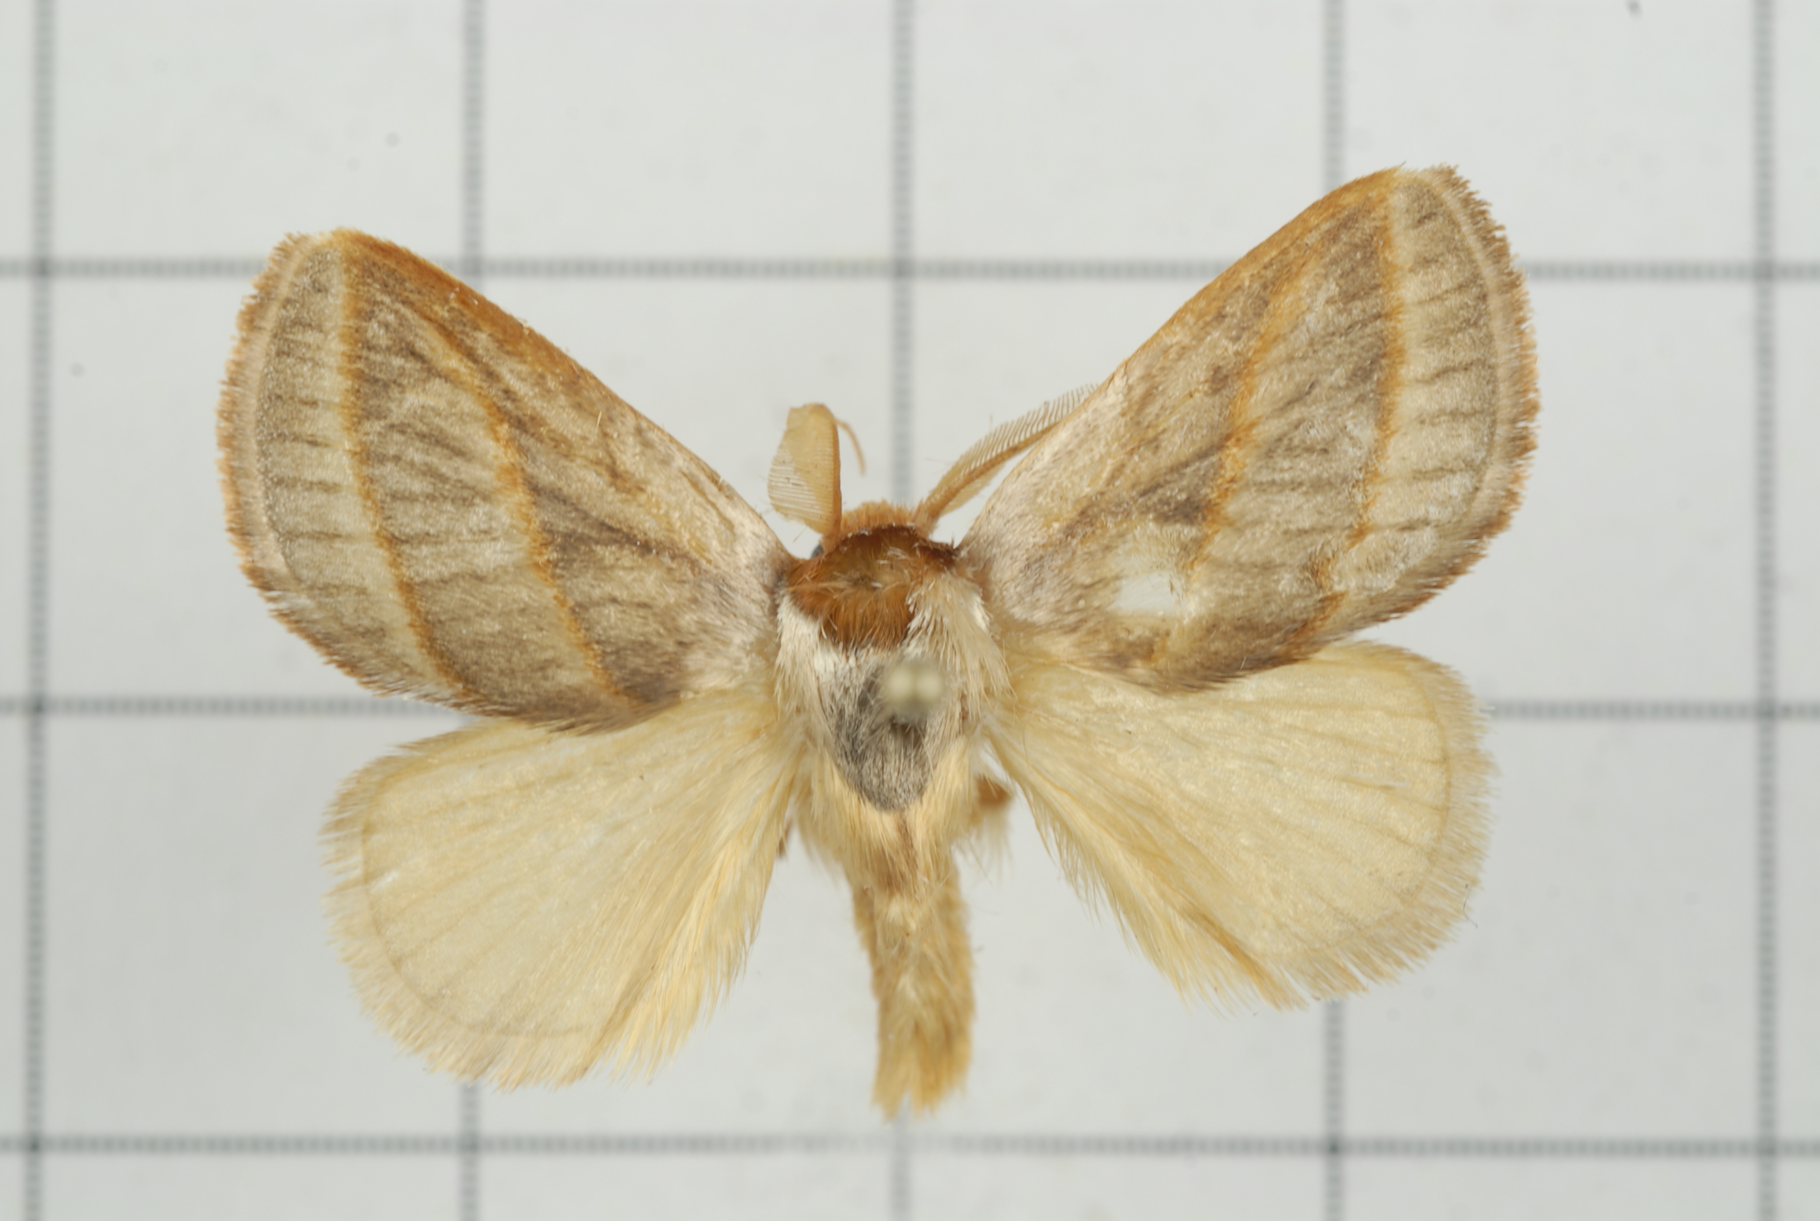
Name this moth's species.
Cania heppneri
